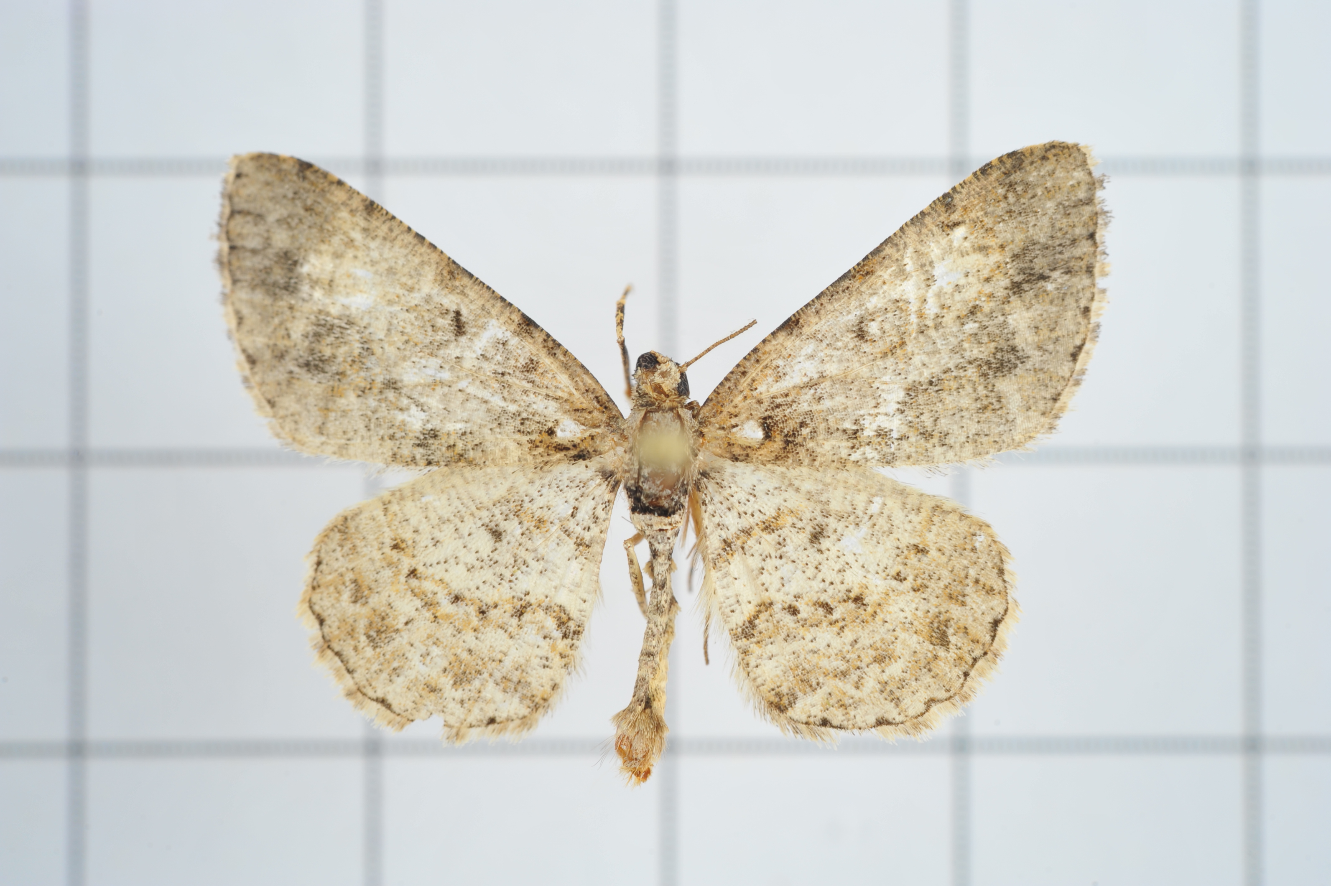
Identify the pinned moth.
Psilalcis breta rantaizana
